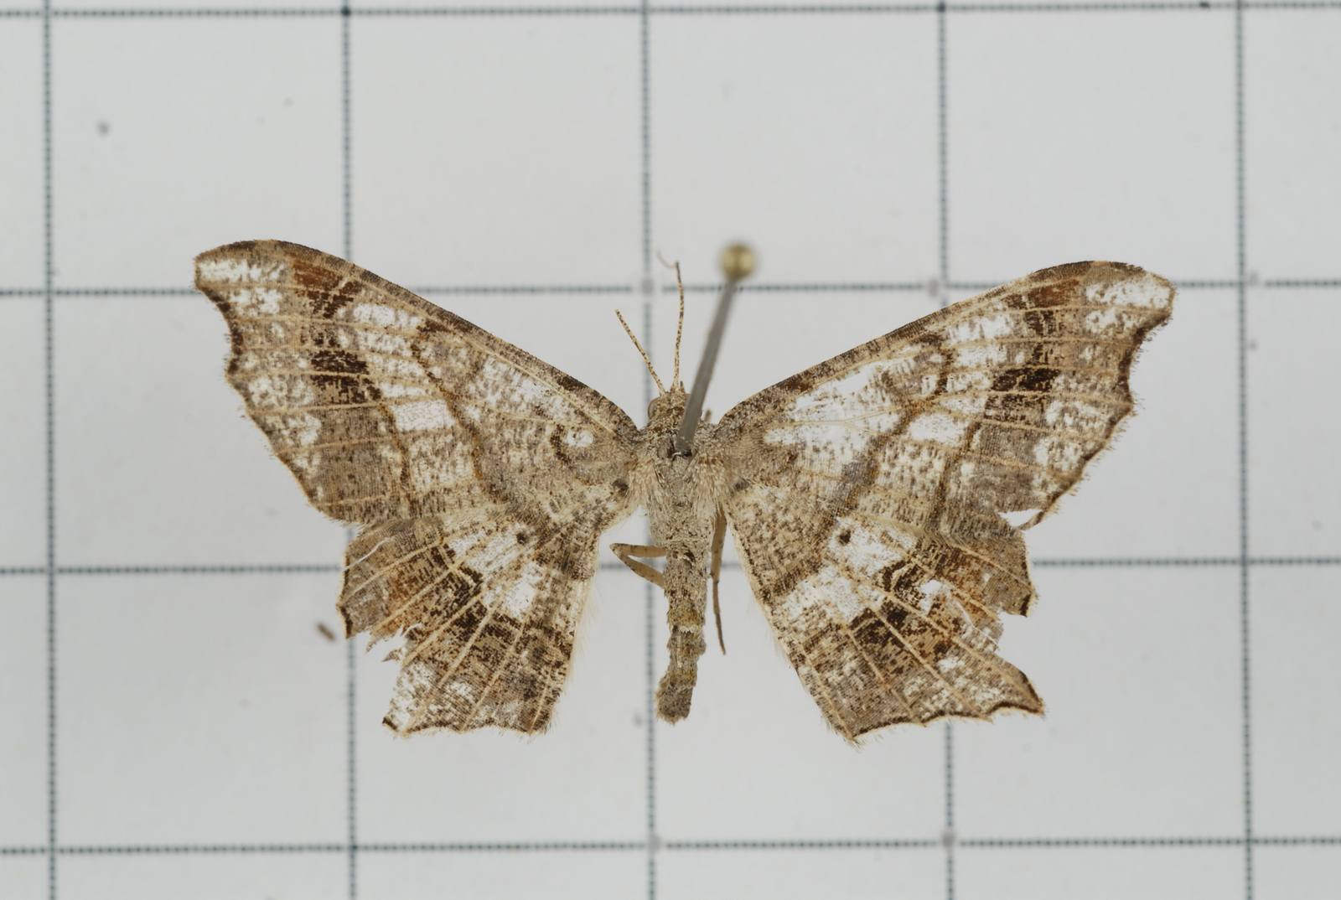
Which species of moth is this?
Chiasmia emersaria
